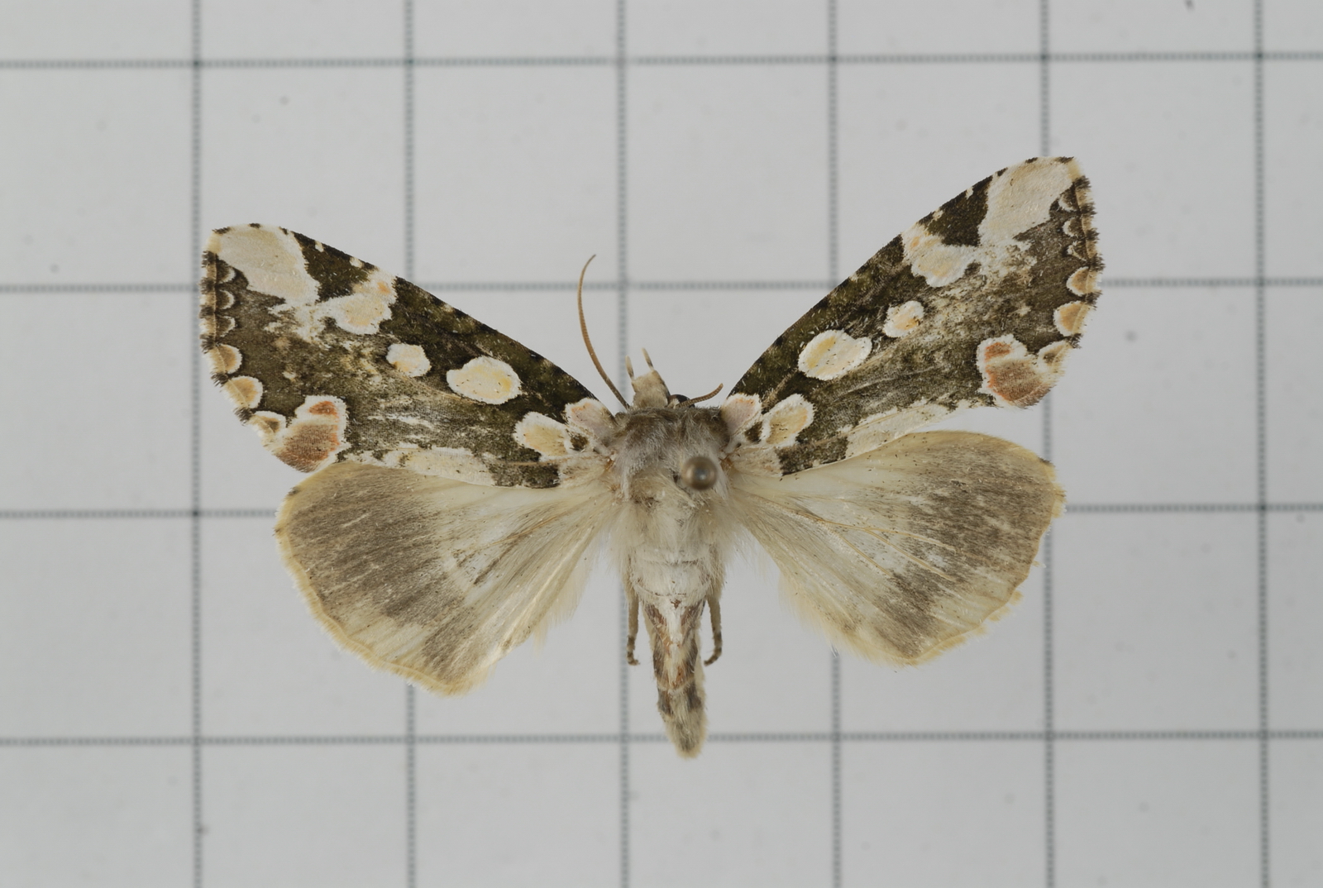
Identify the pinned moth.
Horithyatira decorata takamukui
